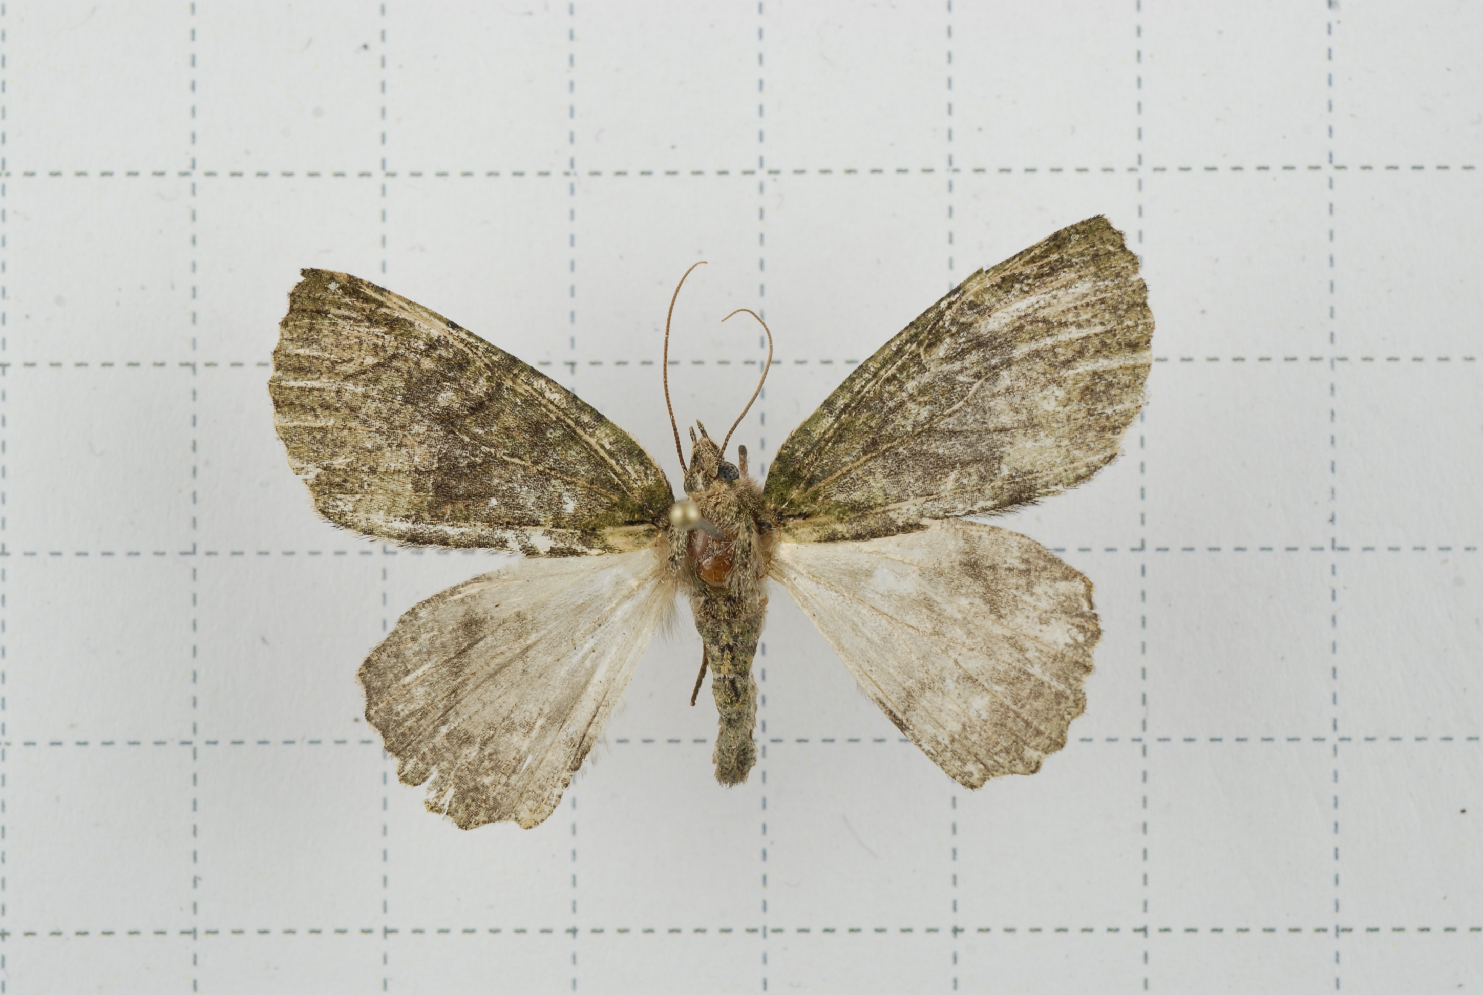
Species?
Dindica kishidai
